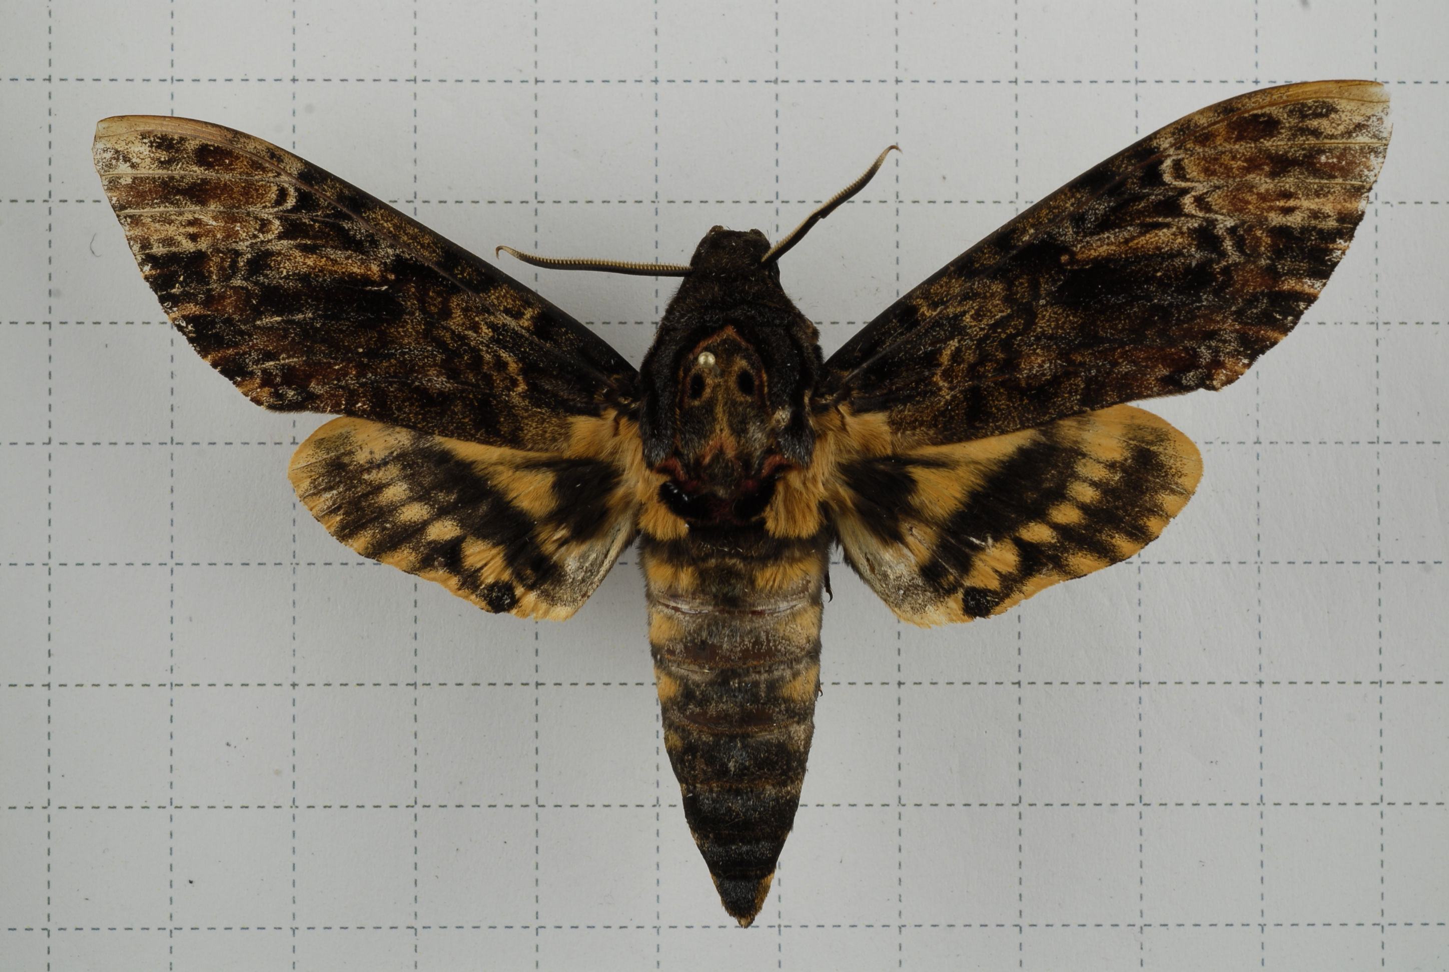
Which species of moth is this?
Acherontia lachesis
